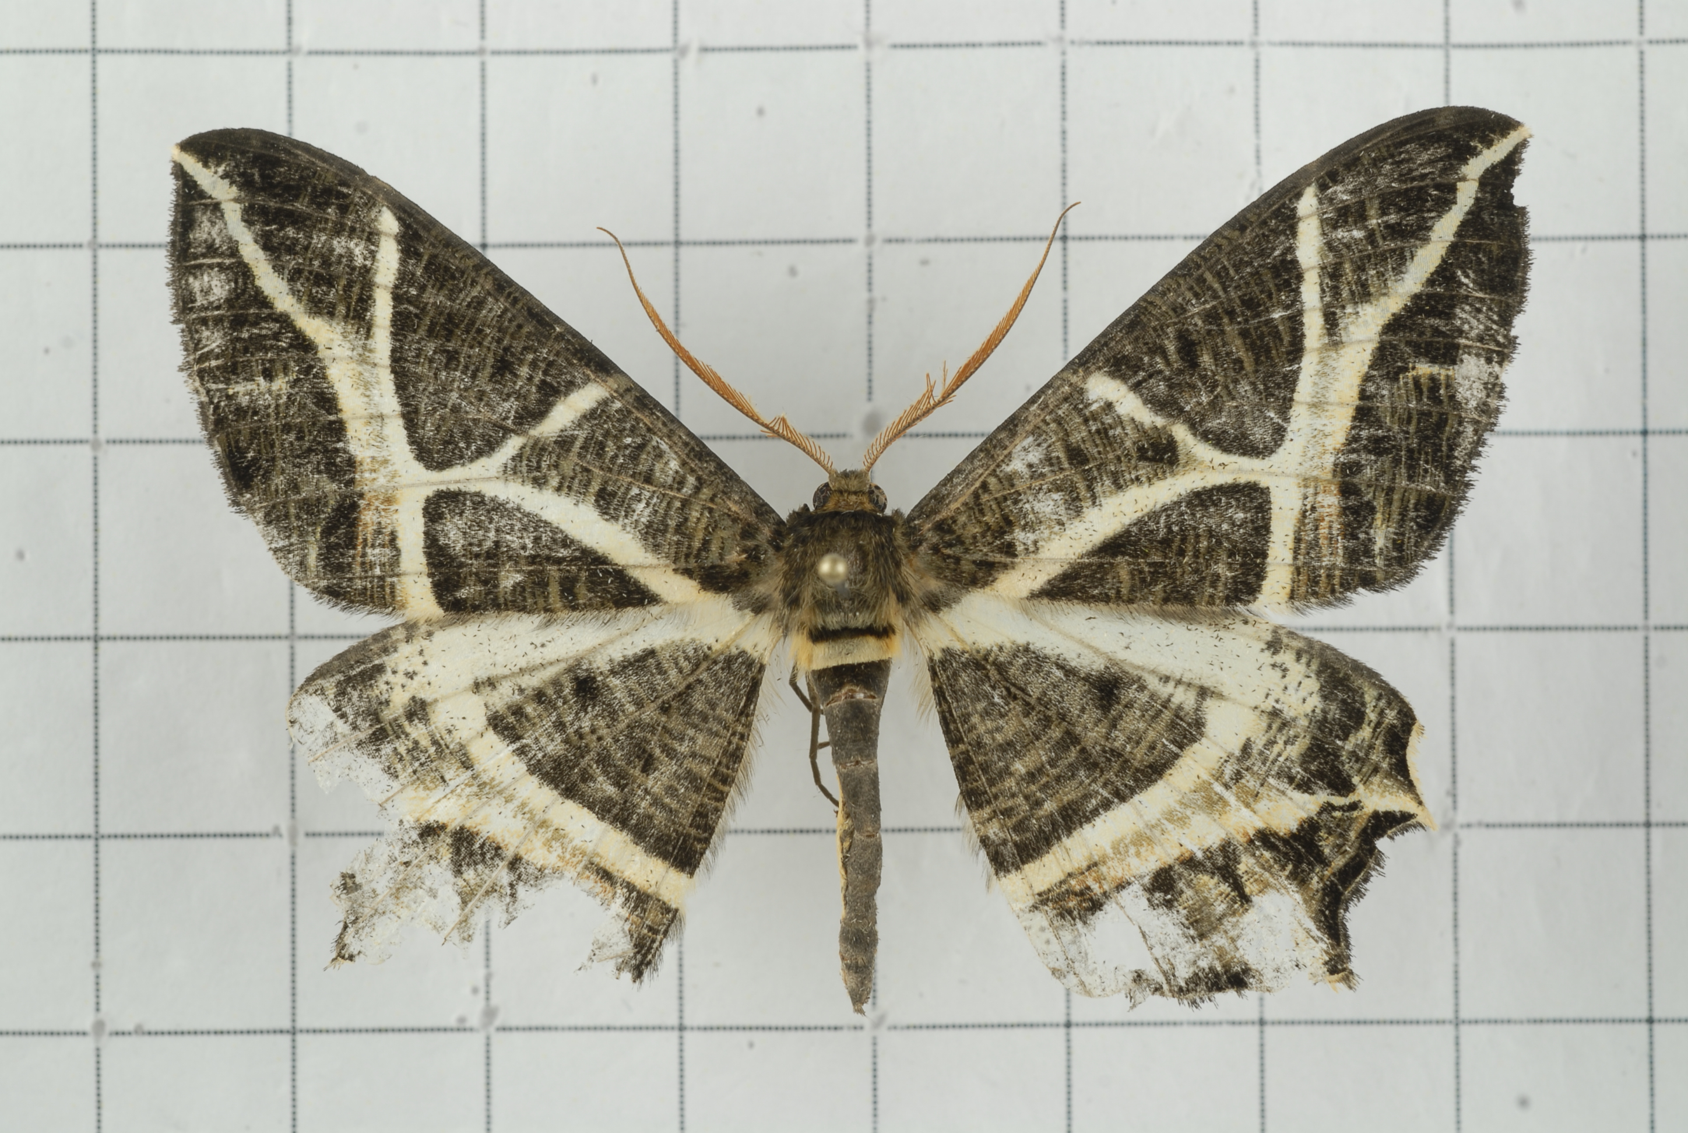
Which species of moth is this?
Mesastrape fulguraria fulguraria
